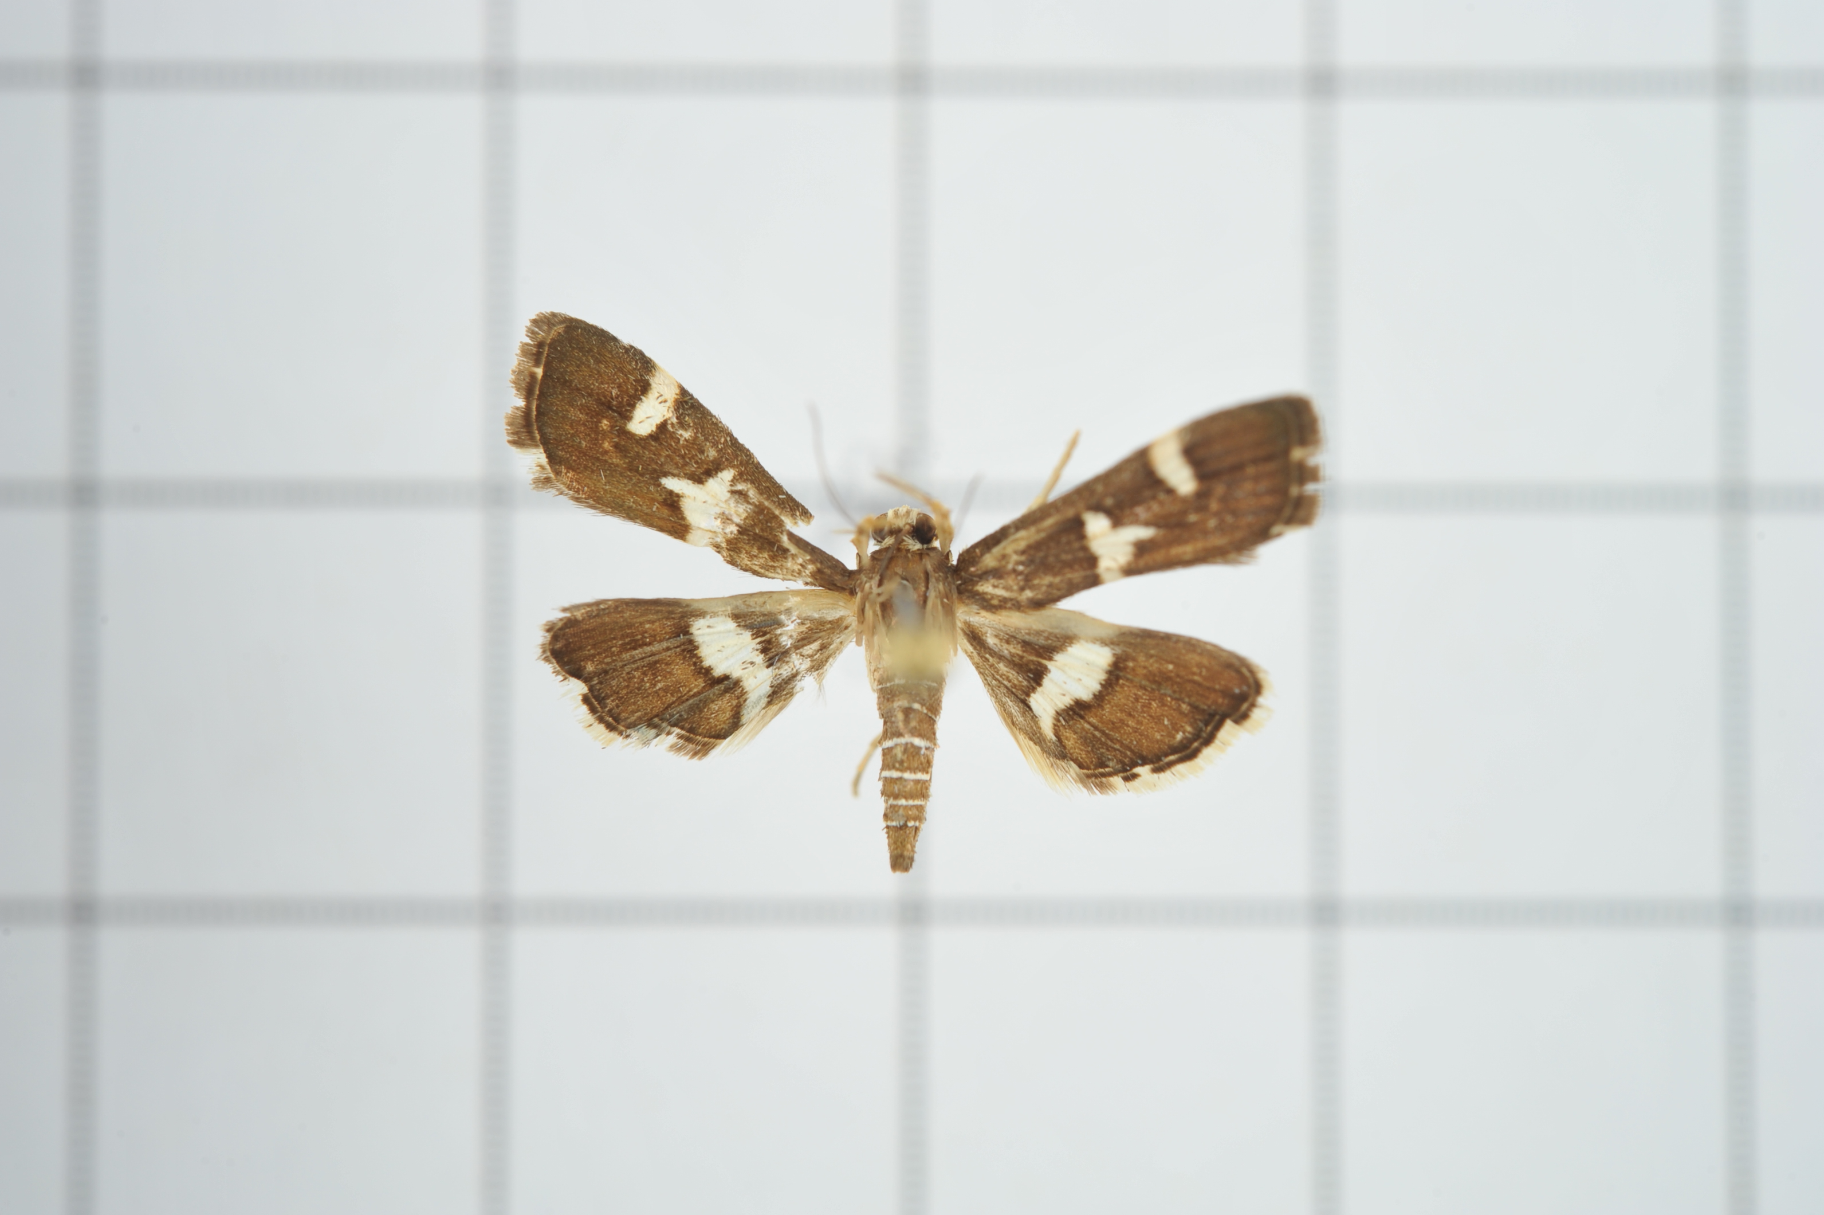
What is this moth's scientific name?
Spoladea recurvalis
